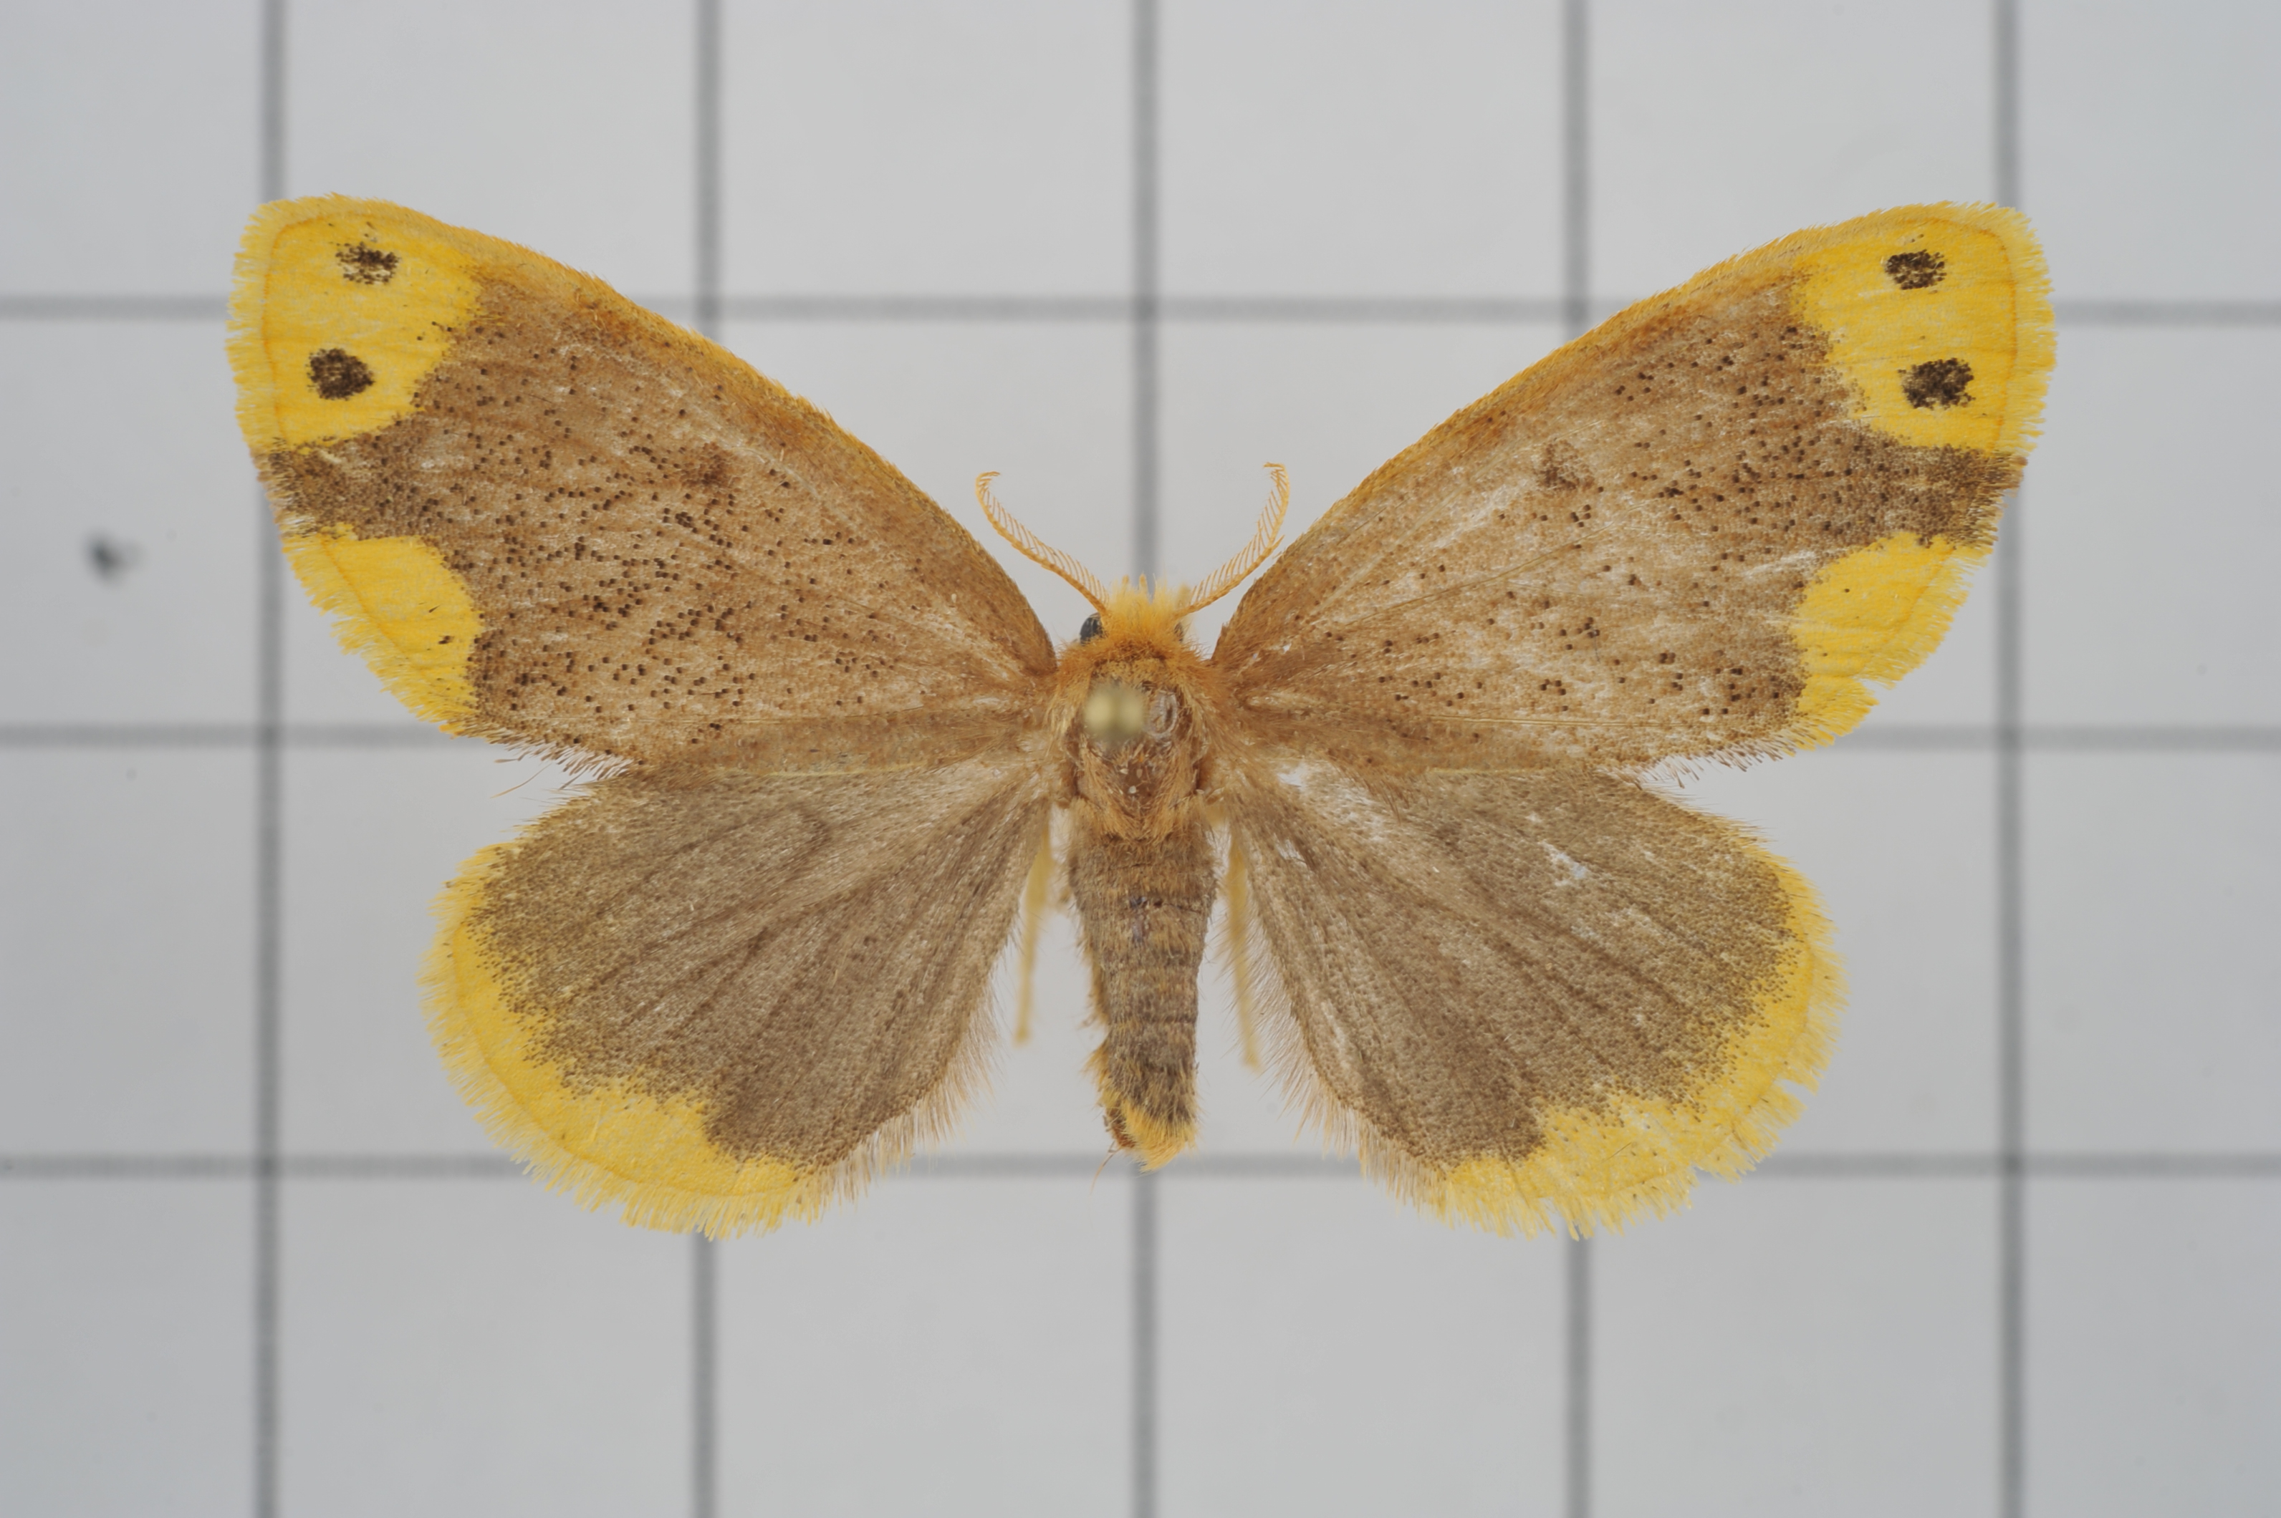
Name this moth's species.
Arna bipunctapex
